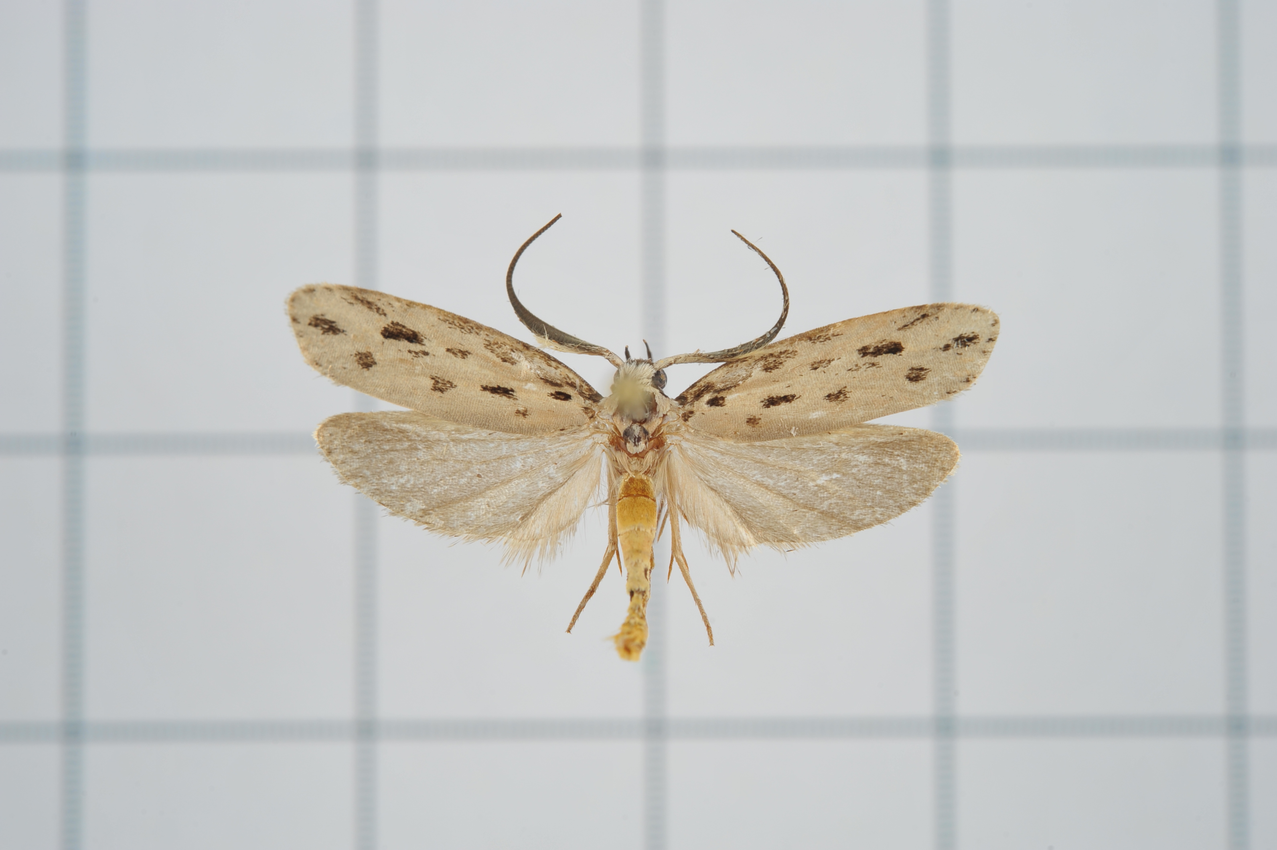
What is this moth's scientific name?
Ethmia epitrocha
